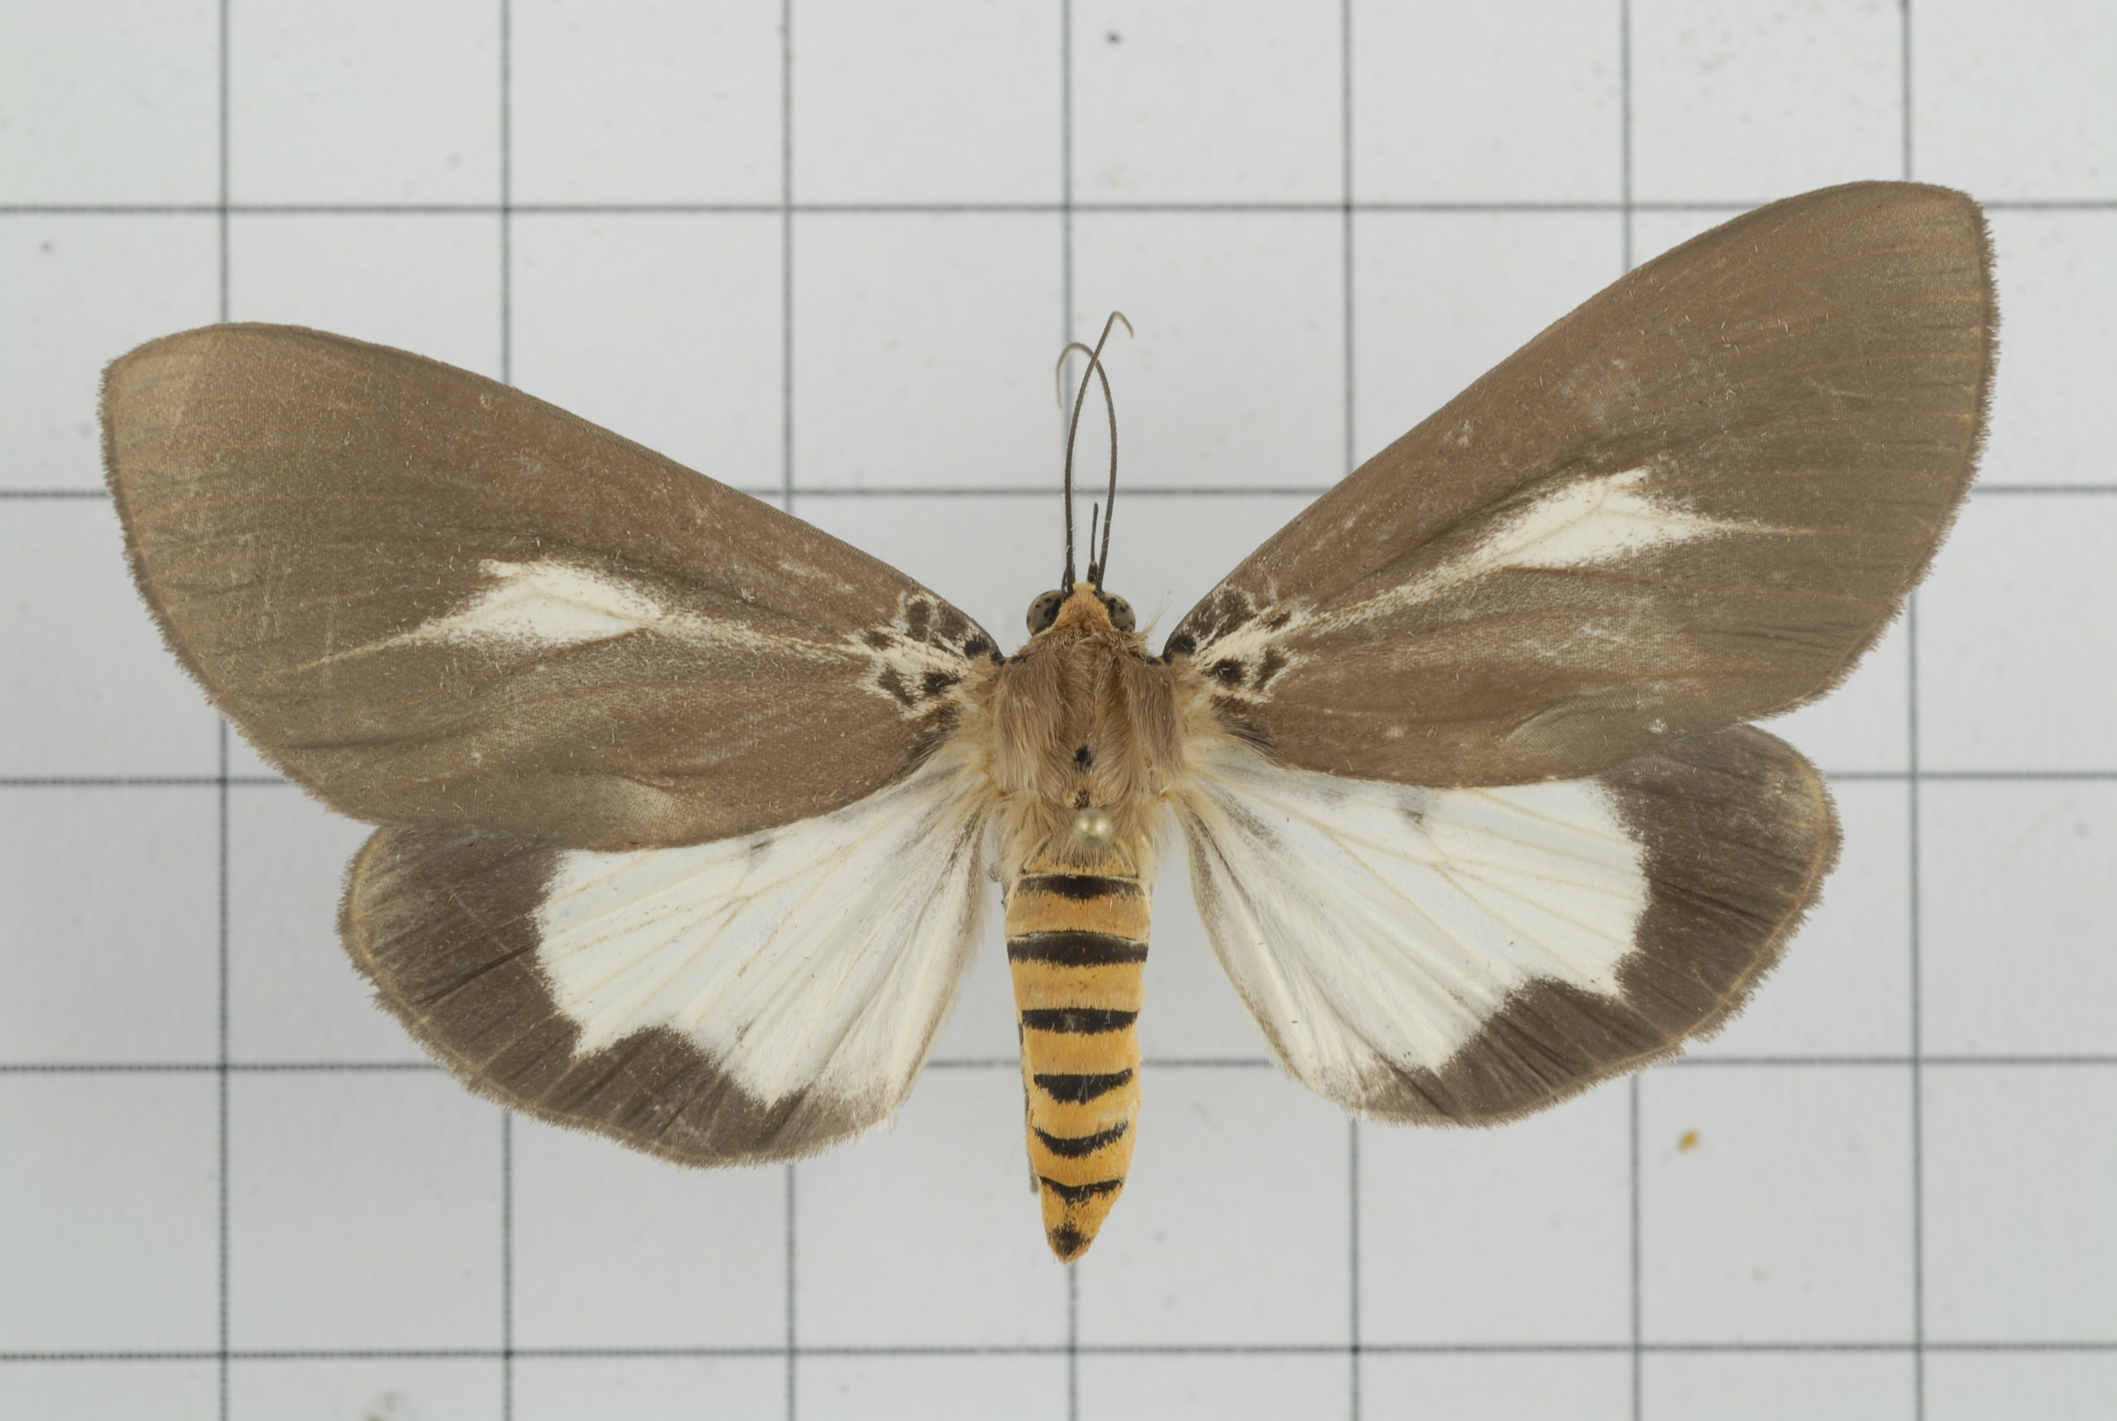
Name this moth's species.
Asota heliconia zebrina
